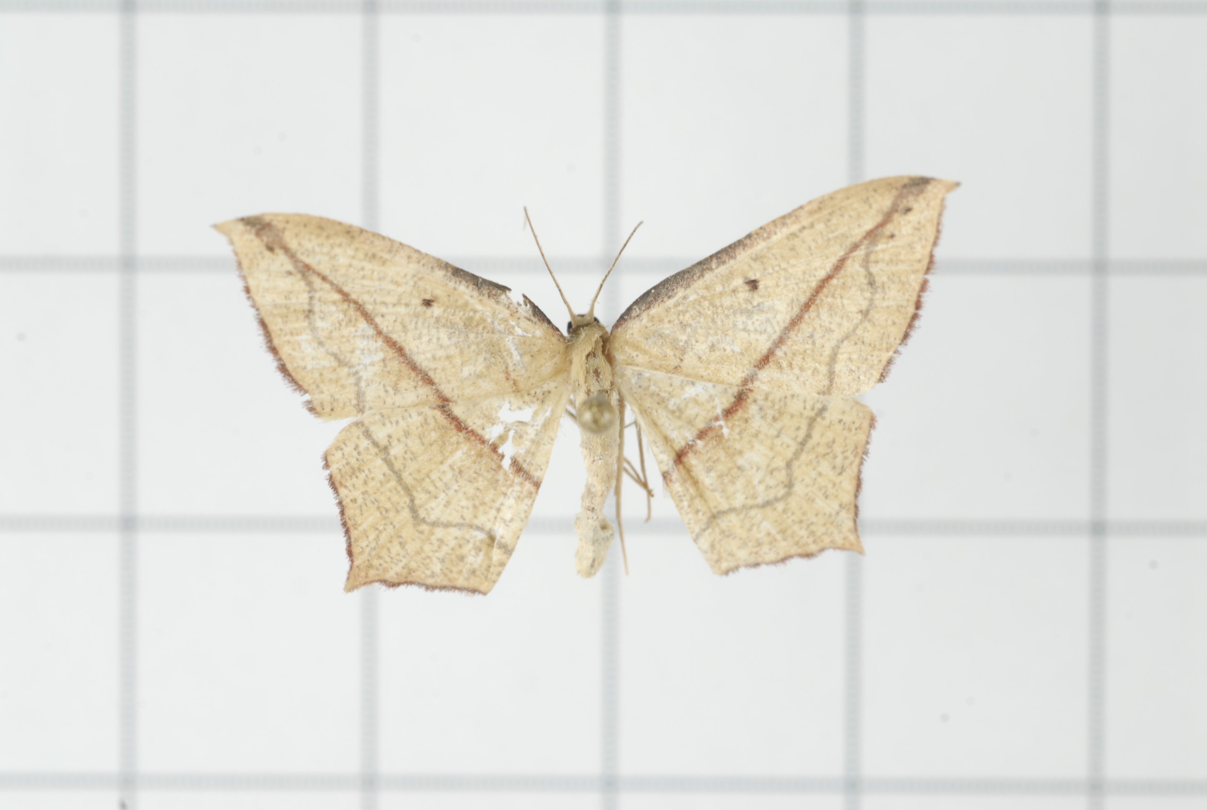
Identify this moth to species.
Timandra convectaria
